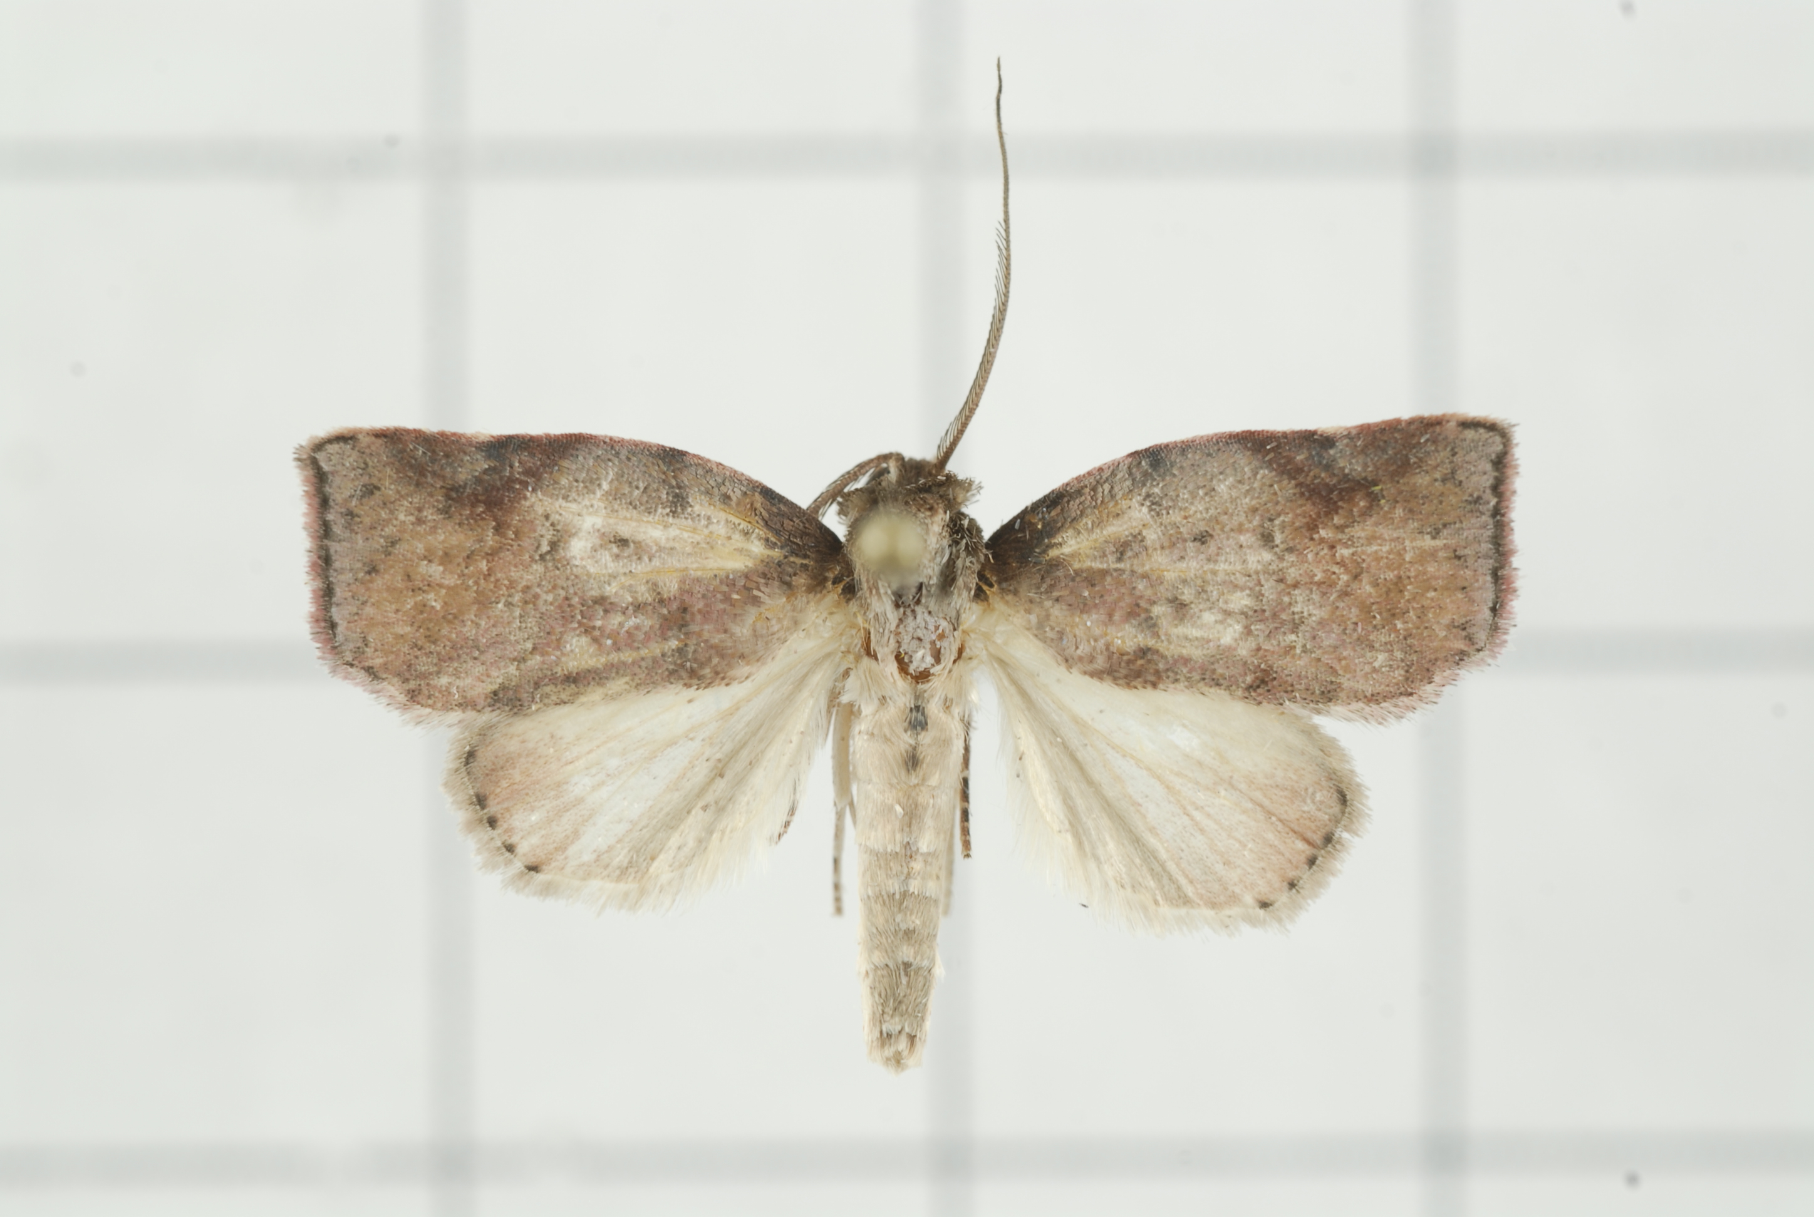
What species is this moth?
Beara tortriciformis
